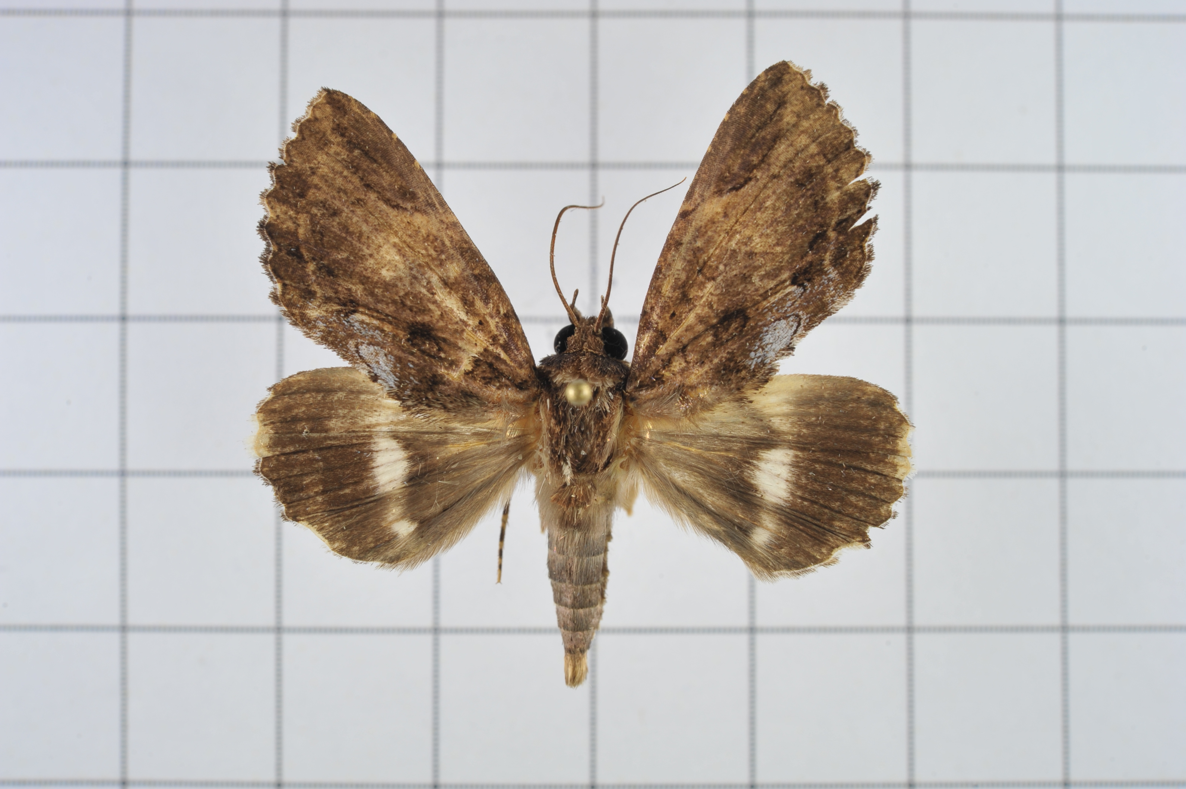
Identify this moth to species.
Ercheia cyllaria
